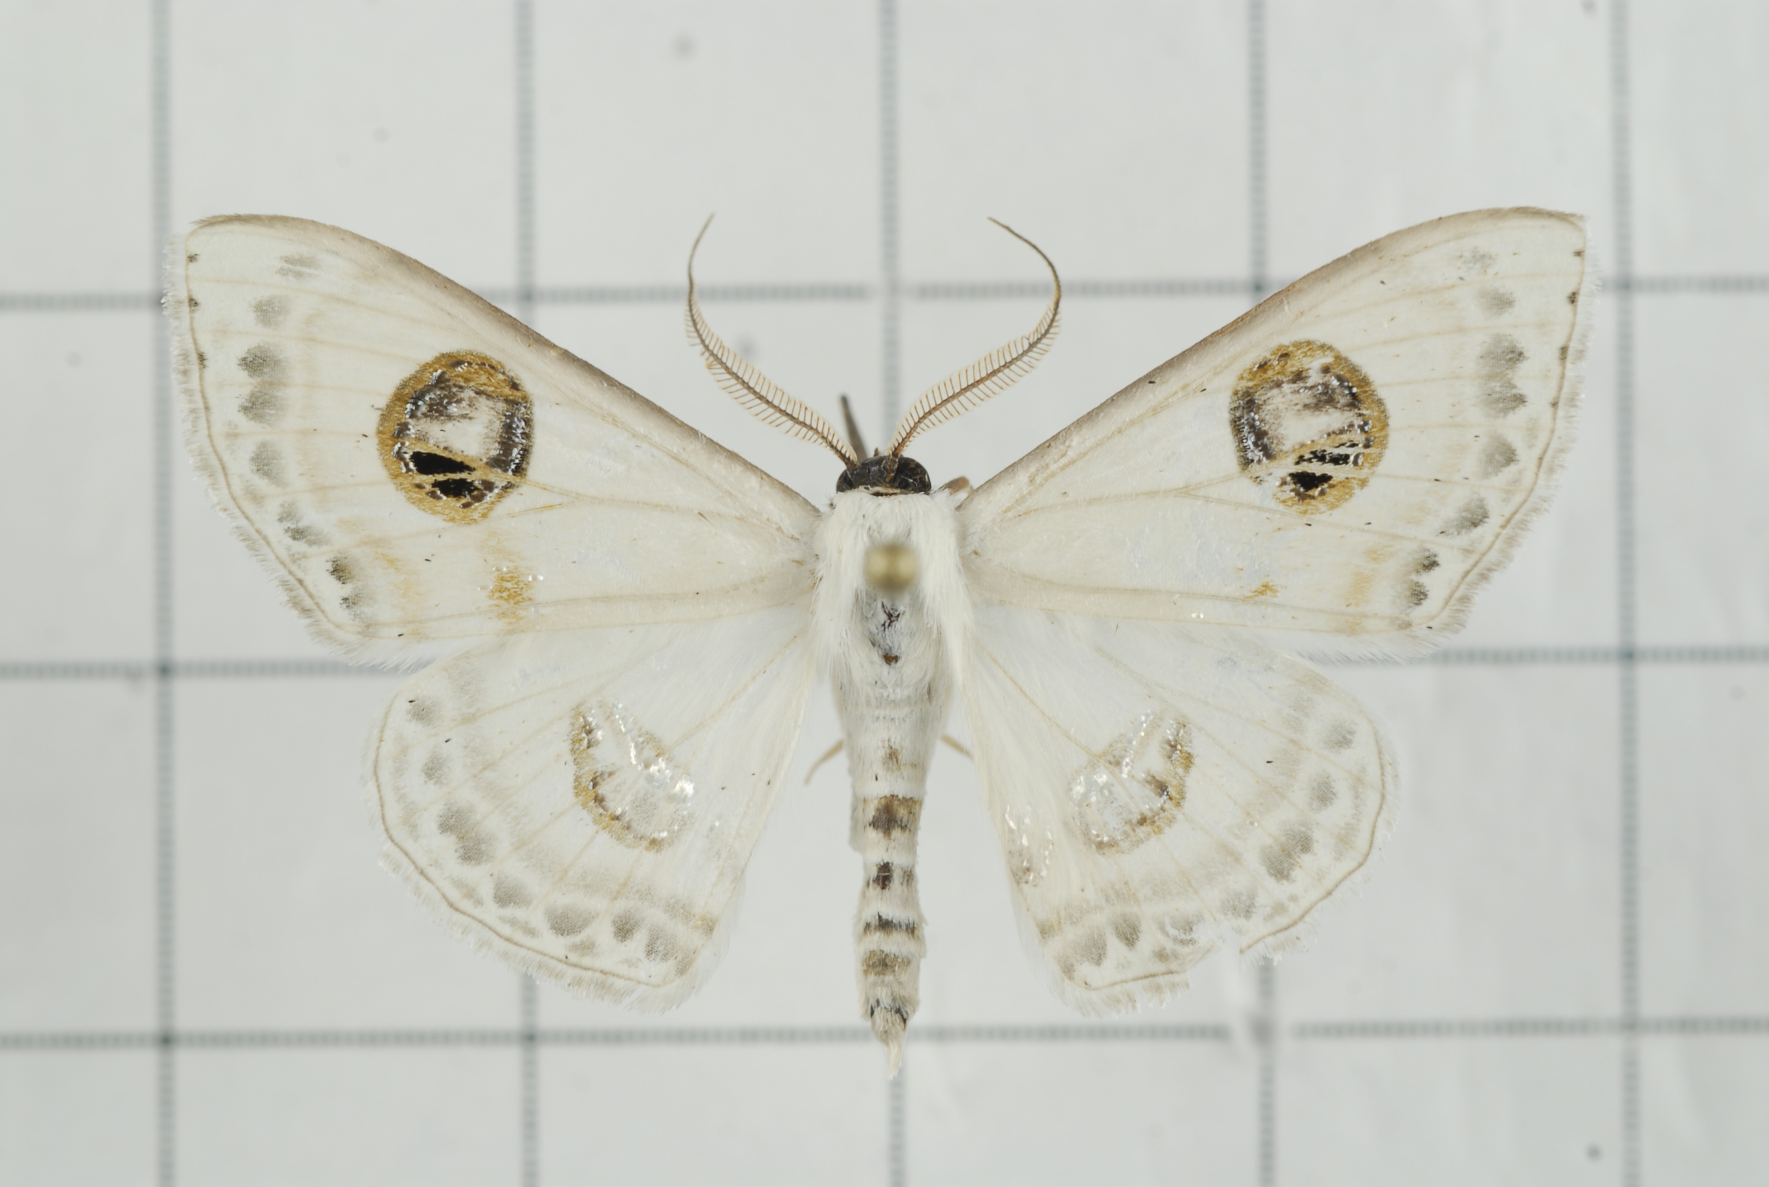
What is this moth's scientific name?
Problepsis albidior matsumurai
